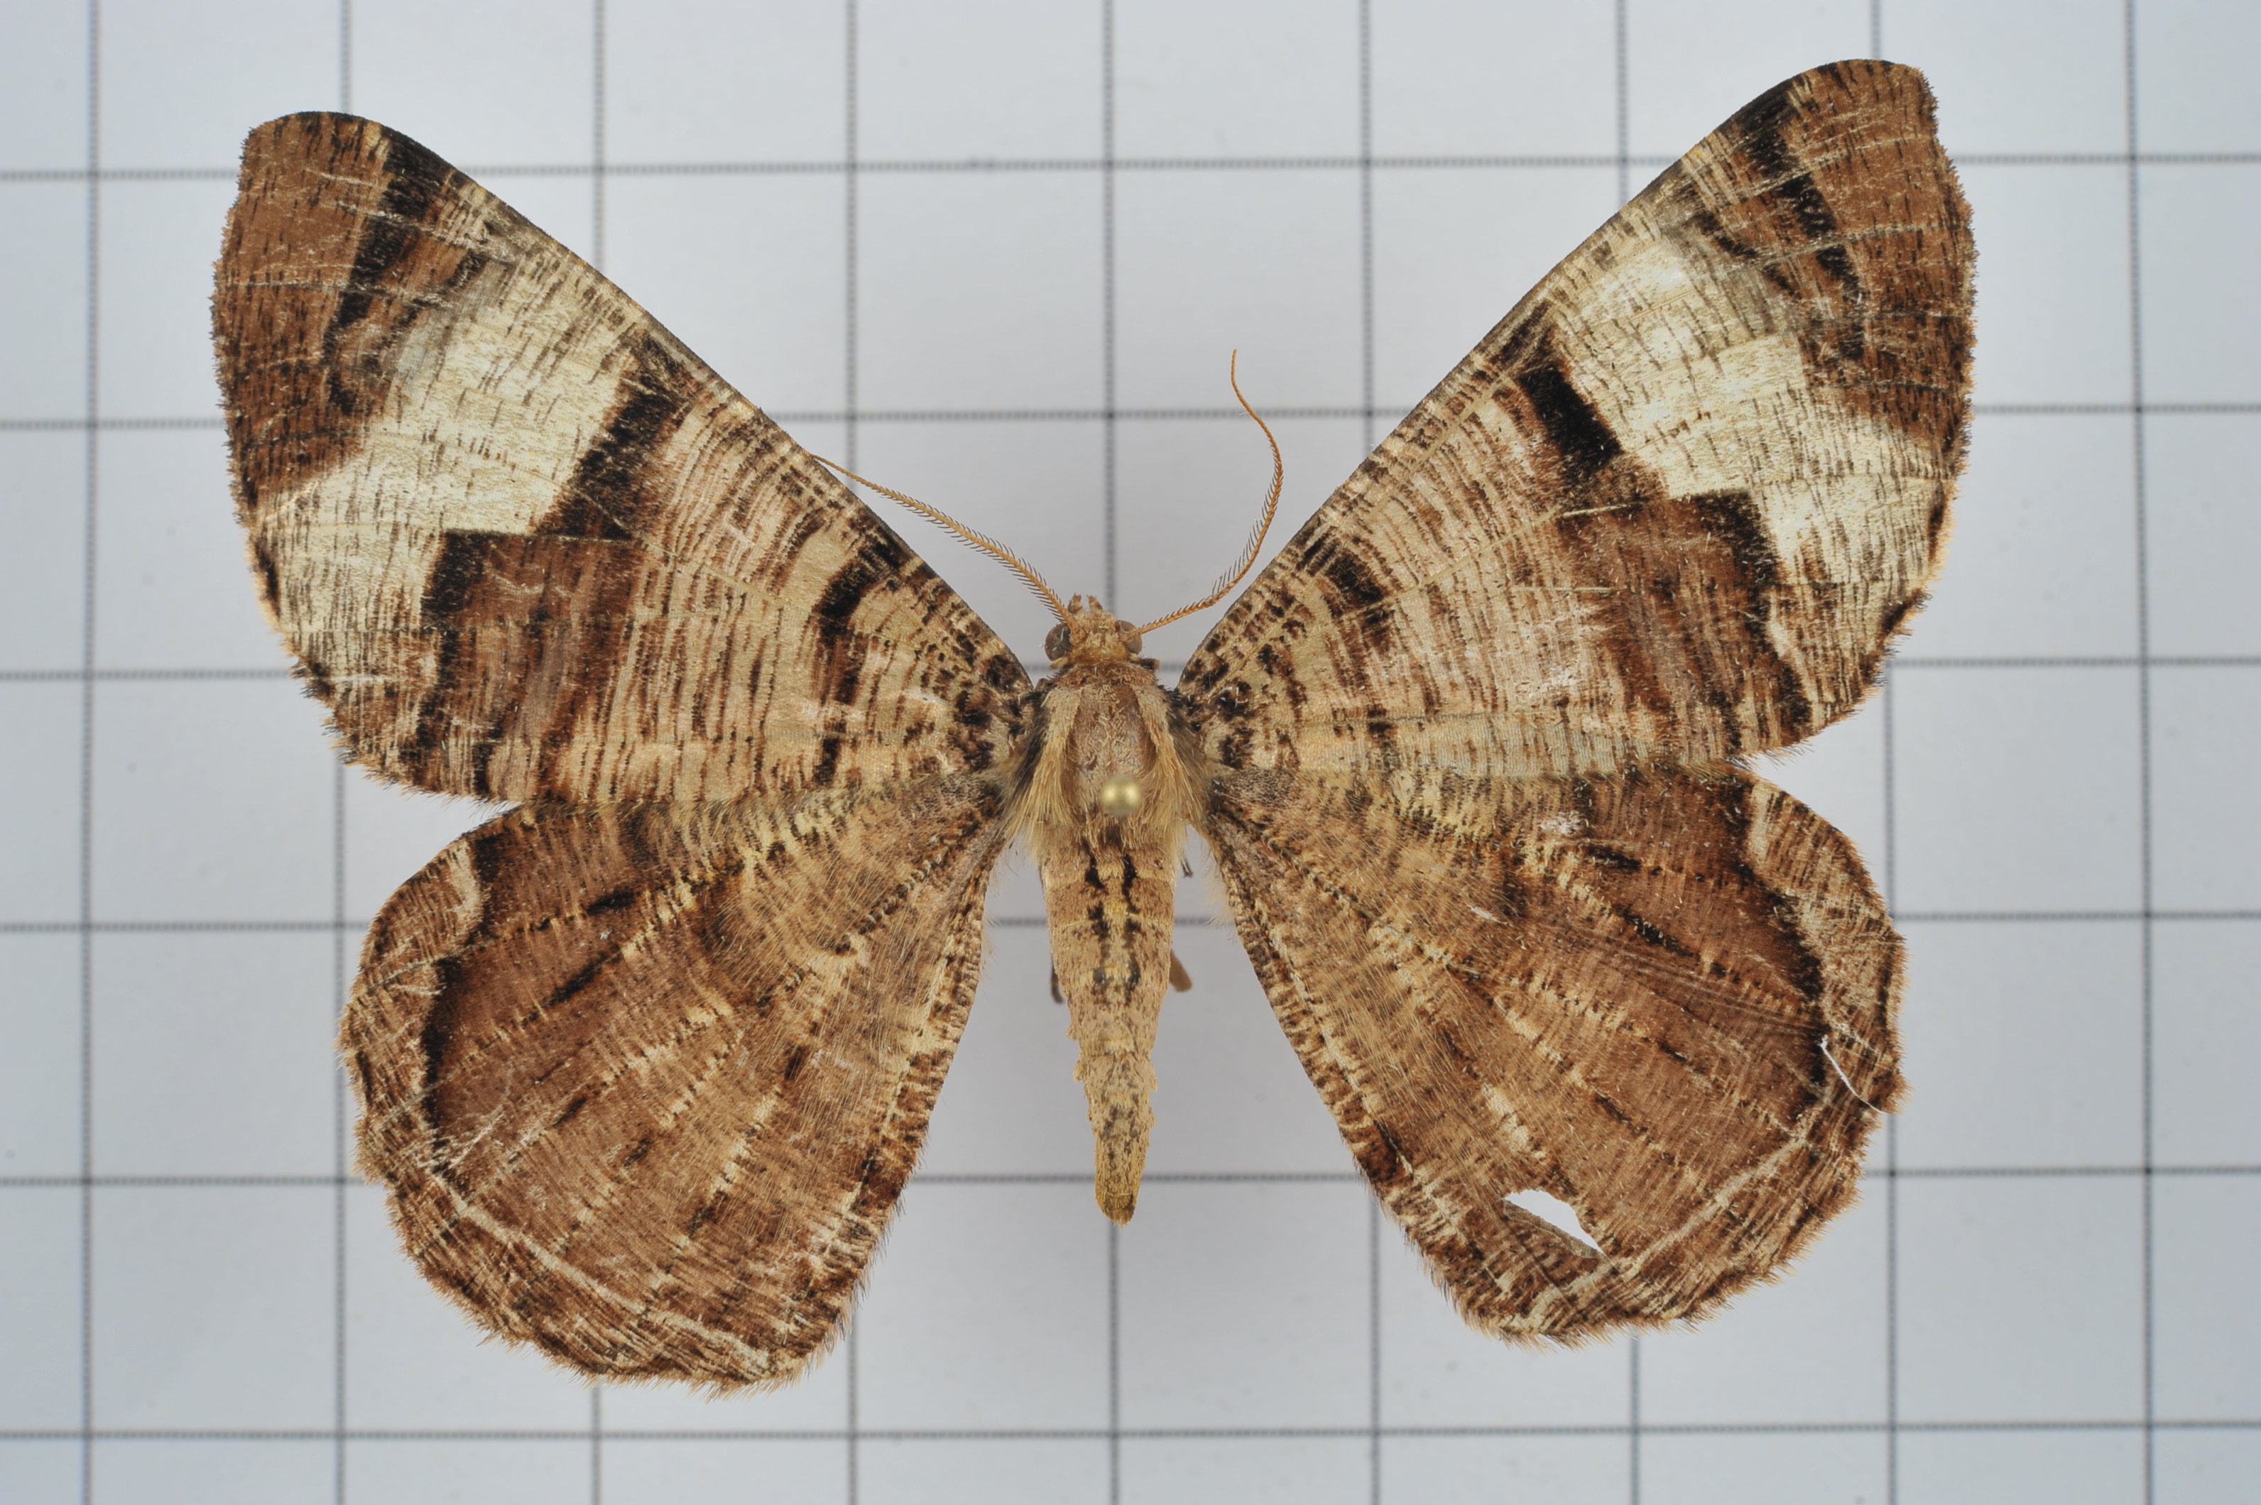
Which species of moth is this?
Xandrames latiferaria curvistriga
